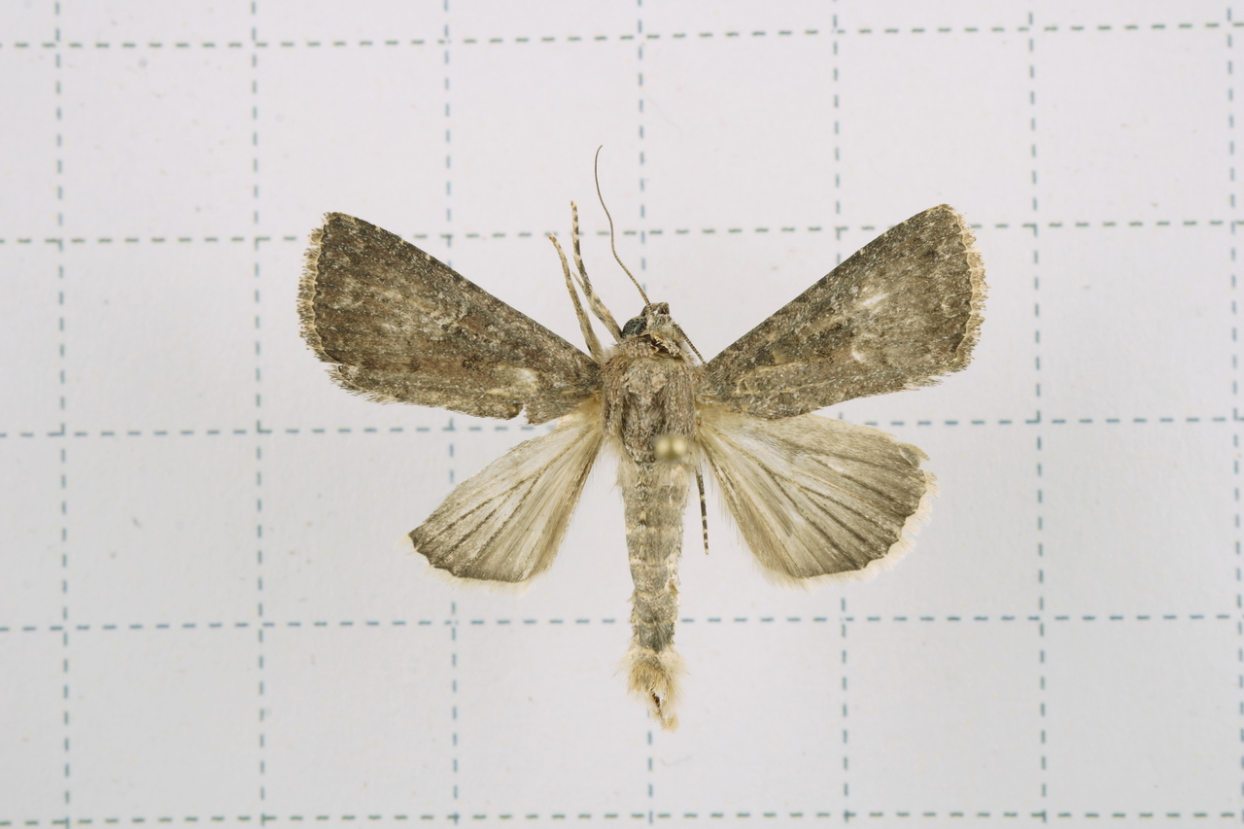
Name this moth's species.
Condica illecta
